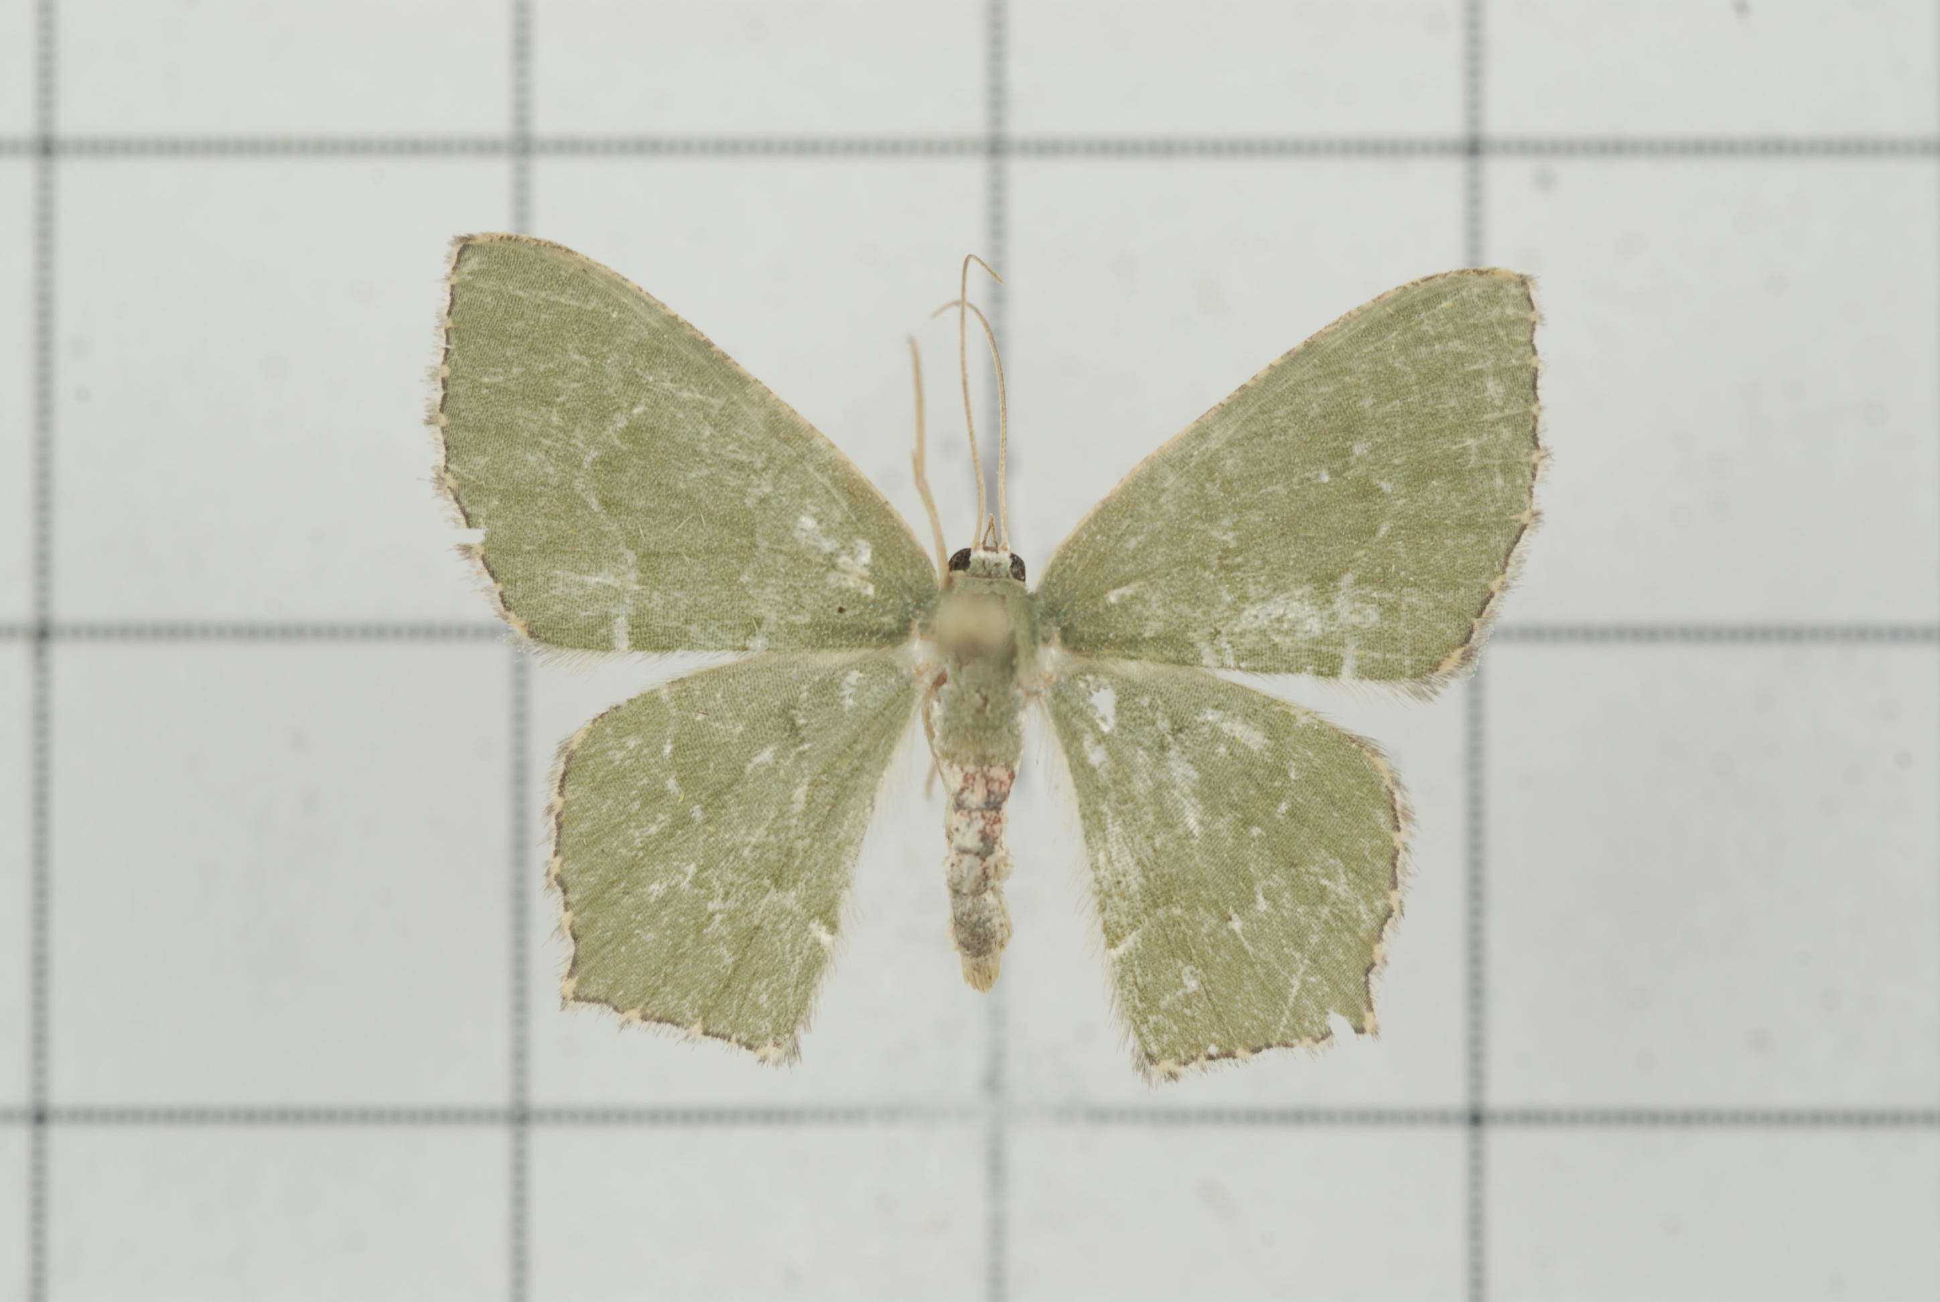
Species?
Hemithea tritonaria
